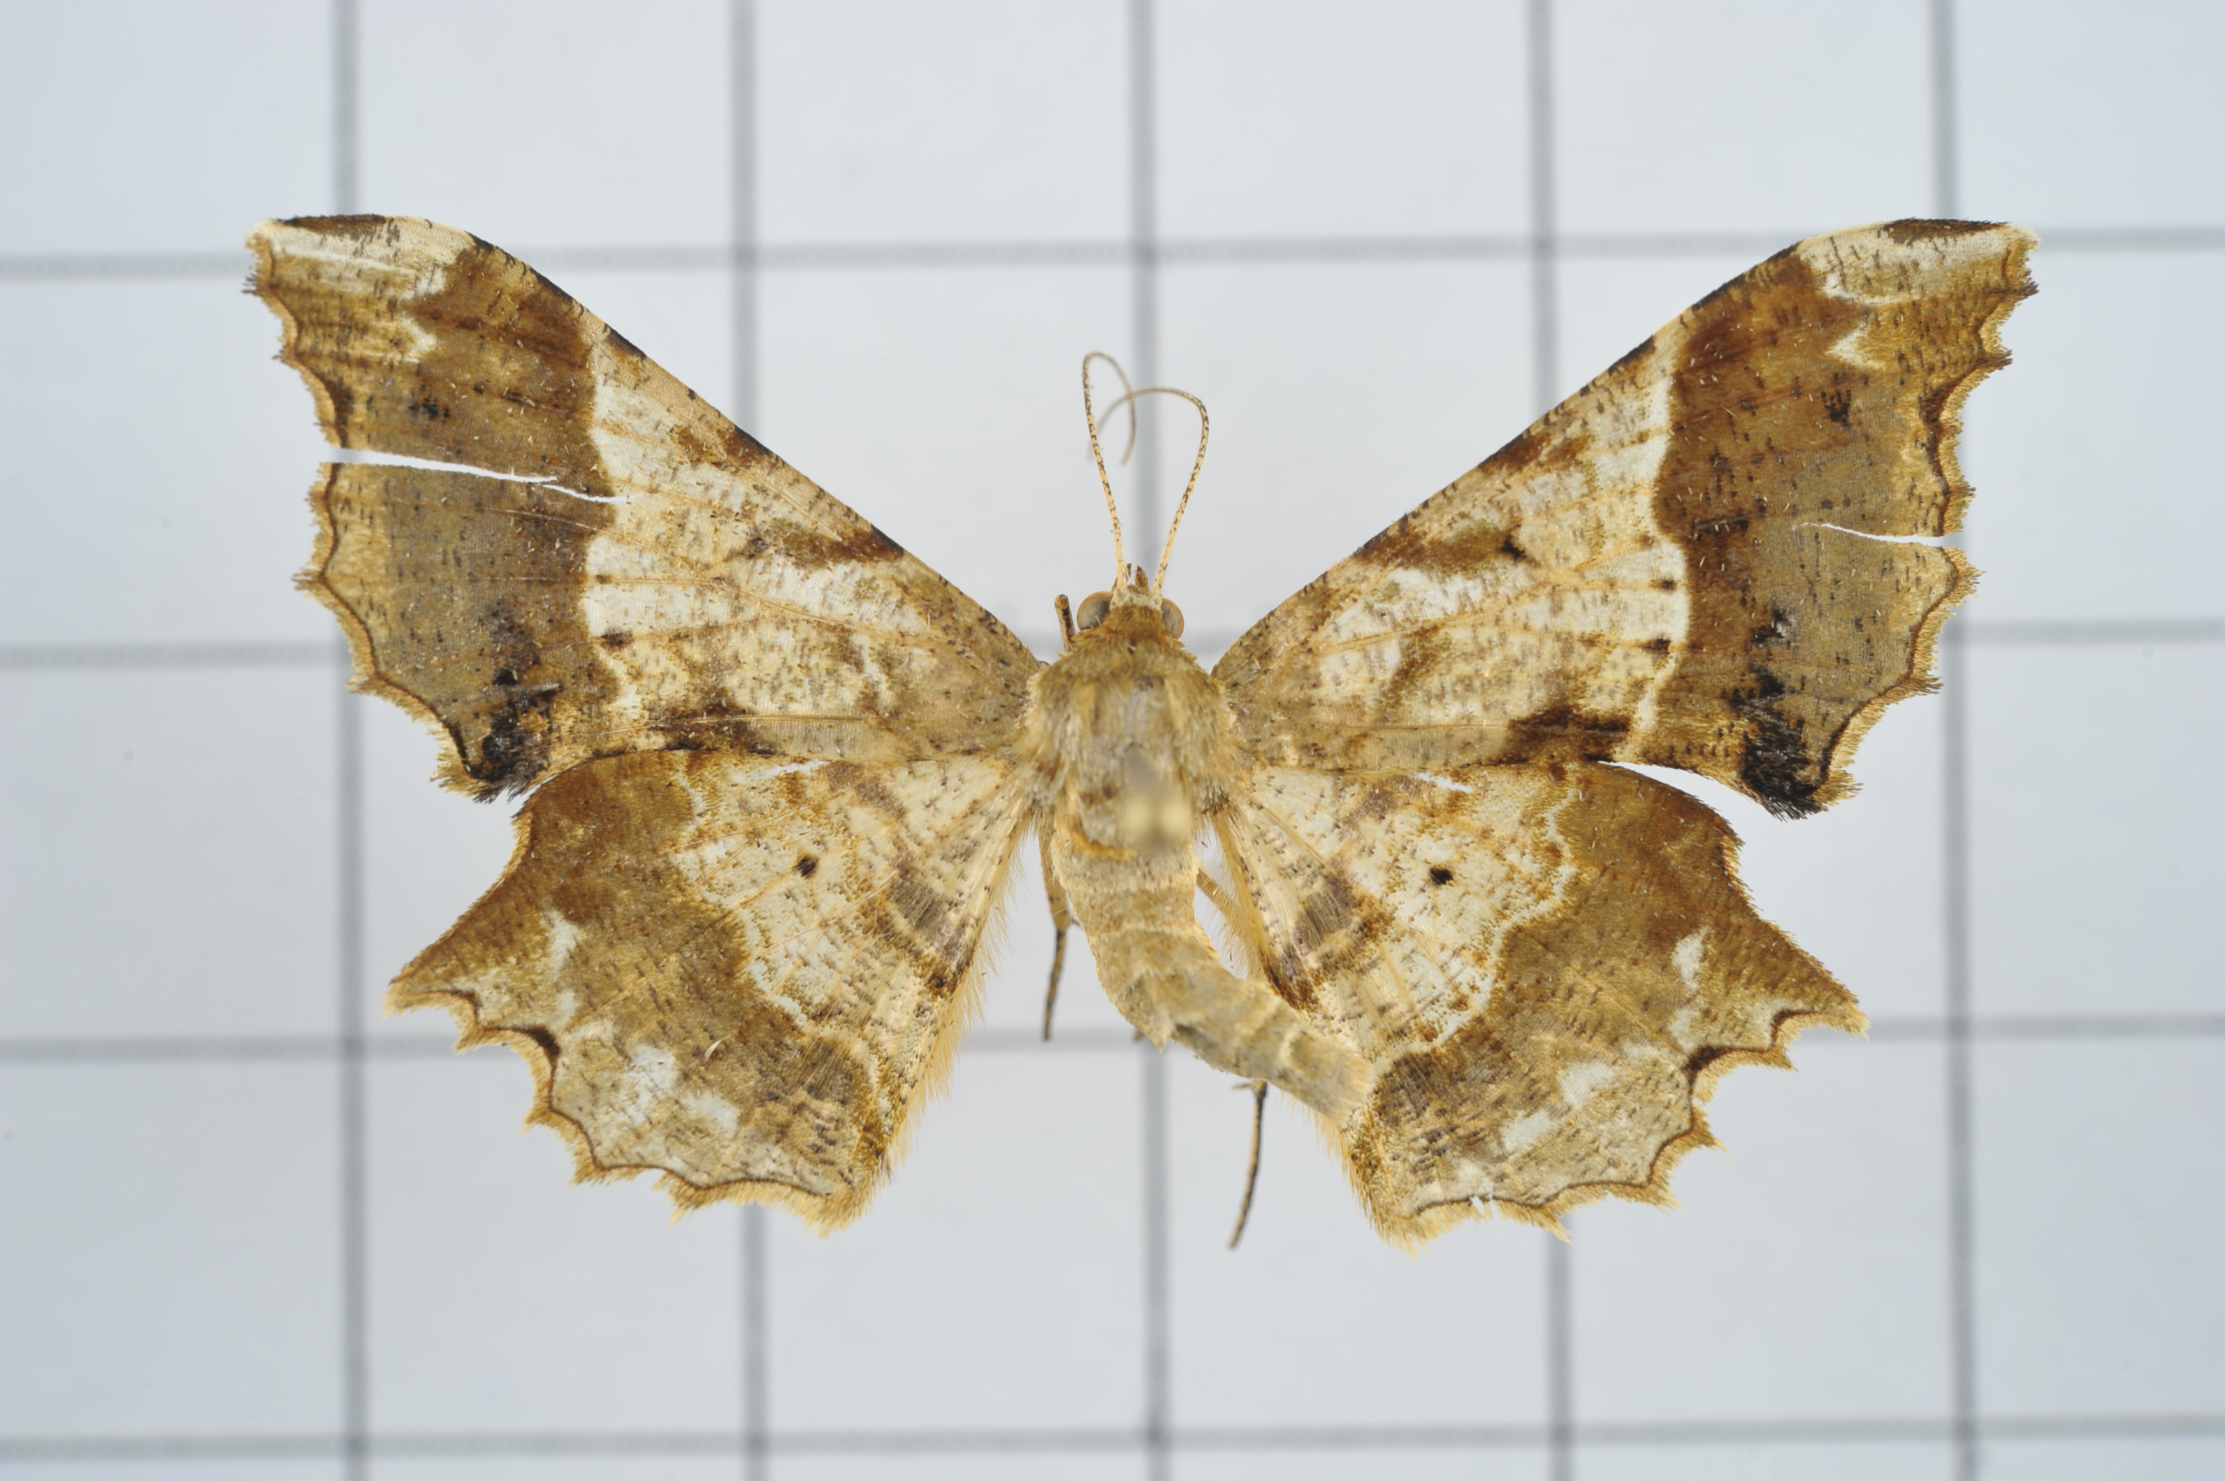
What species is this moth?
Krananda oliveomarginata
